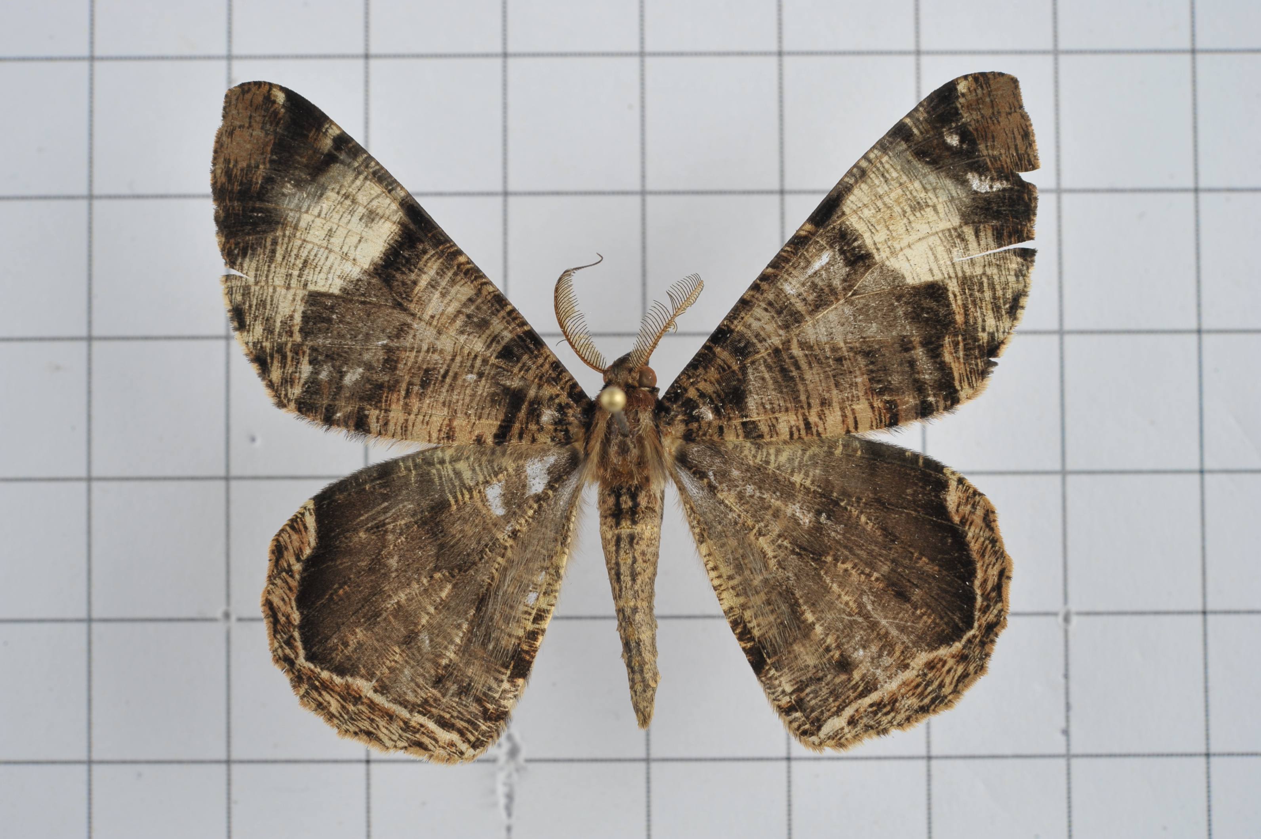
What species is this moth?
Xandrames latiferaria curvistriga
